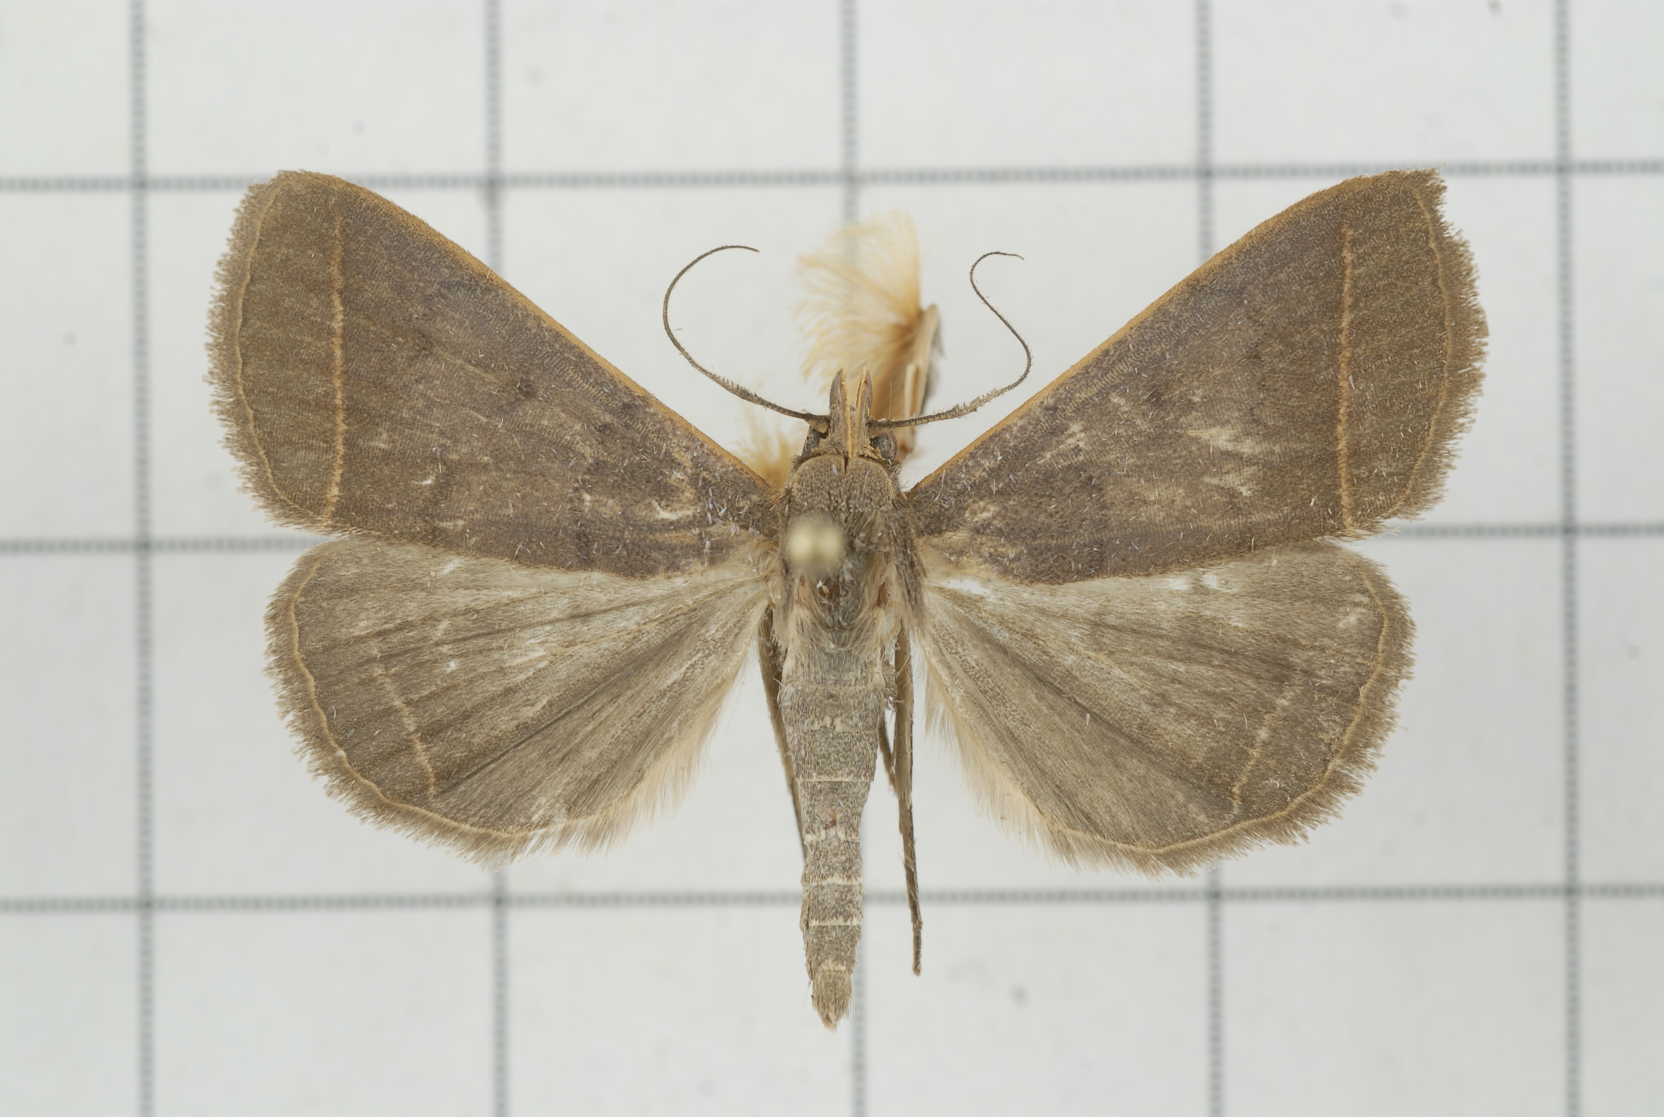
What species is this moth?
Simplicia niphona
